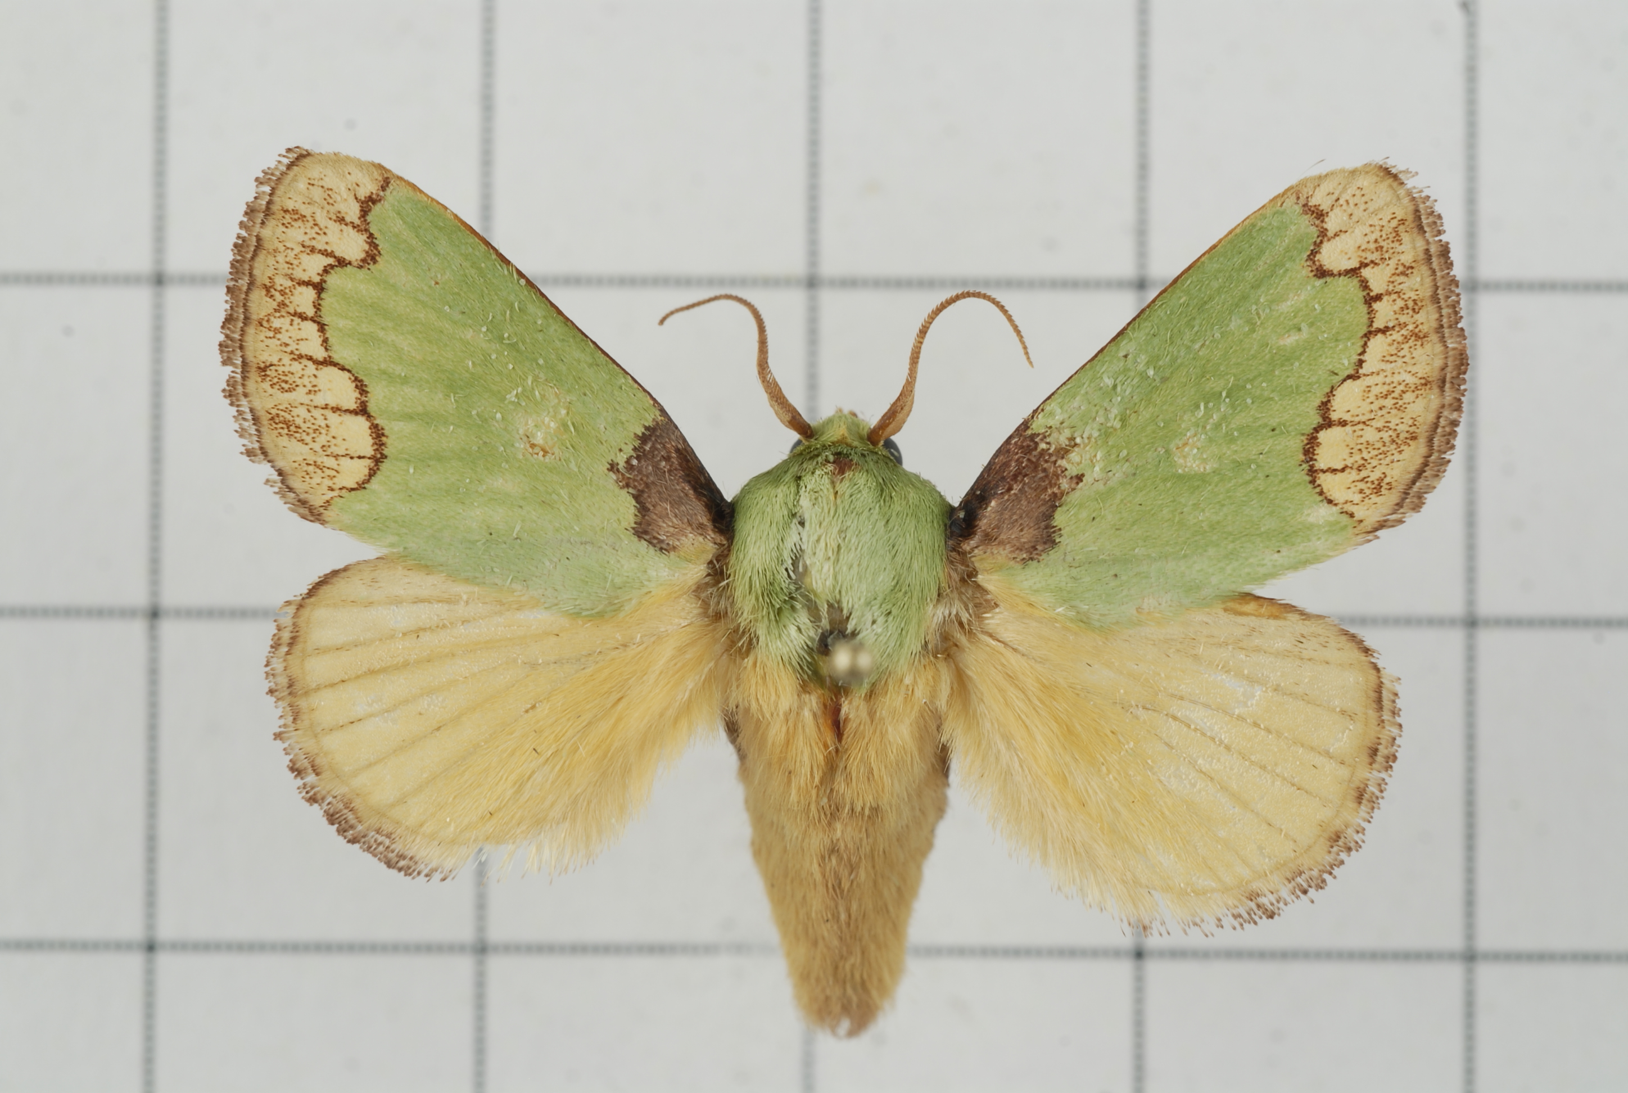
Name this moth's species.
Parasa consocia
